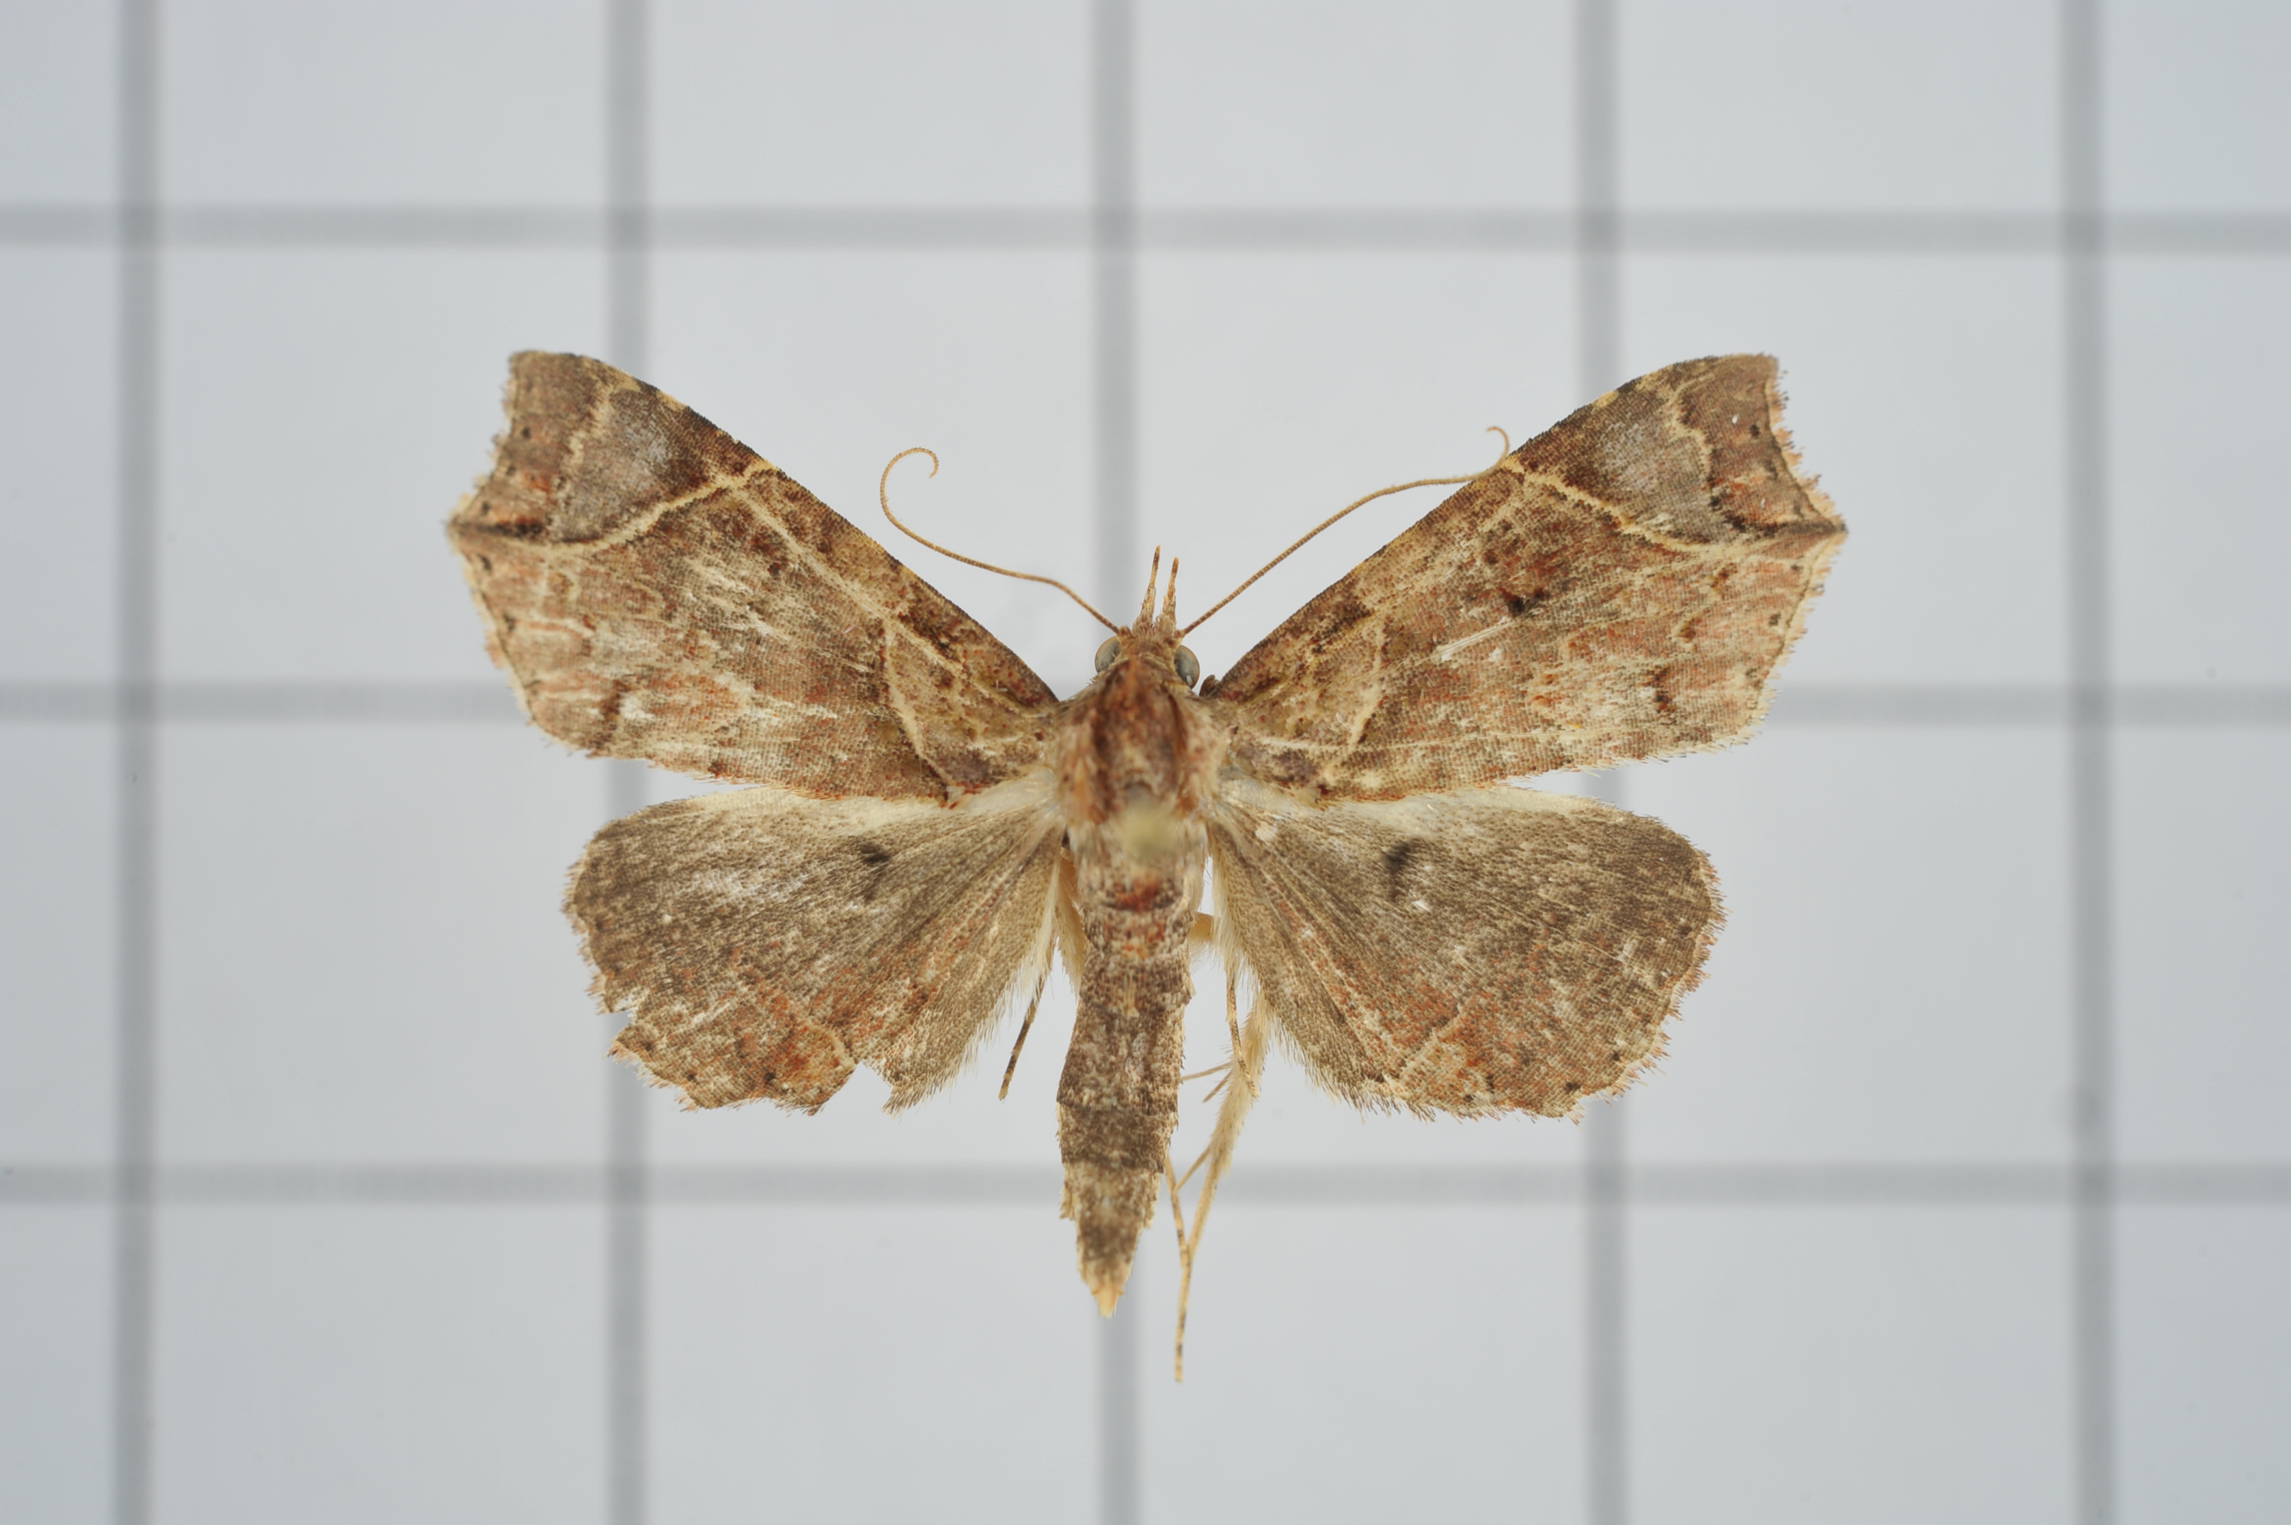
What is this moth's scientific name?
Parolulis renalis
